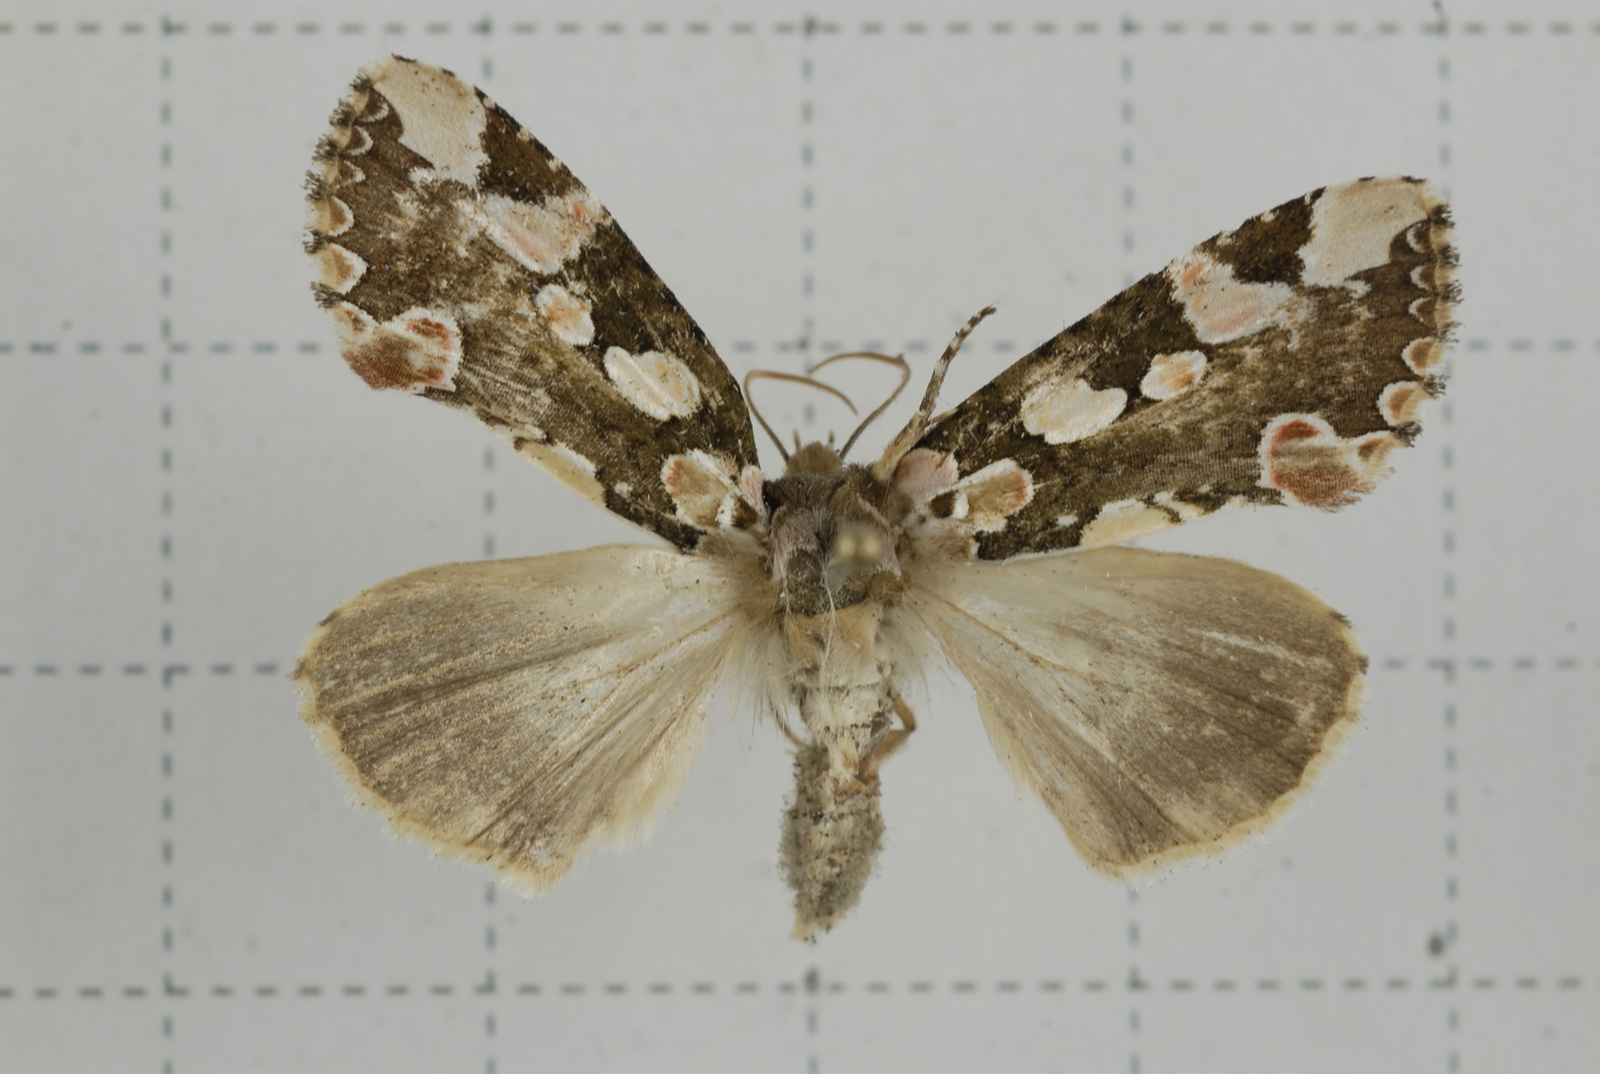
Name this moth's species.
Horithyatira decorata takamukui
